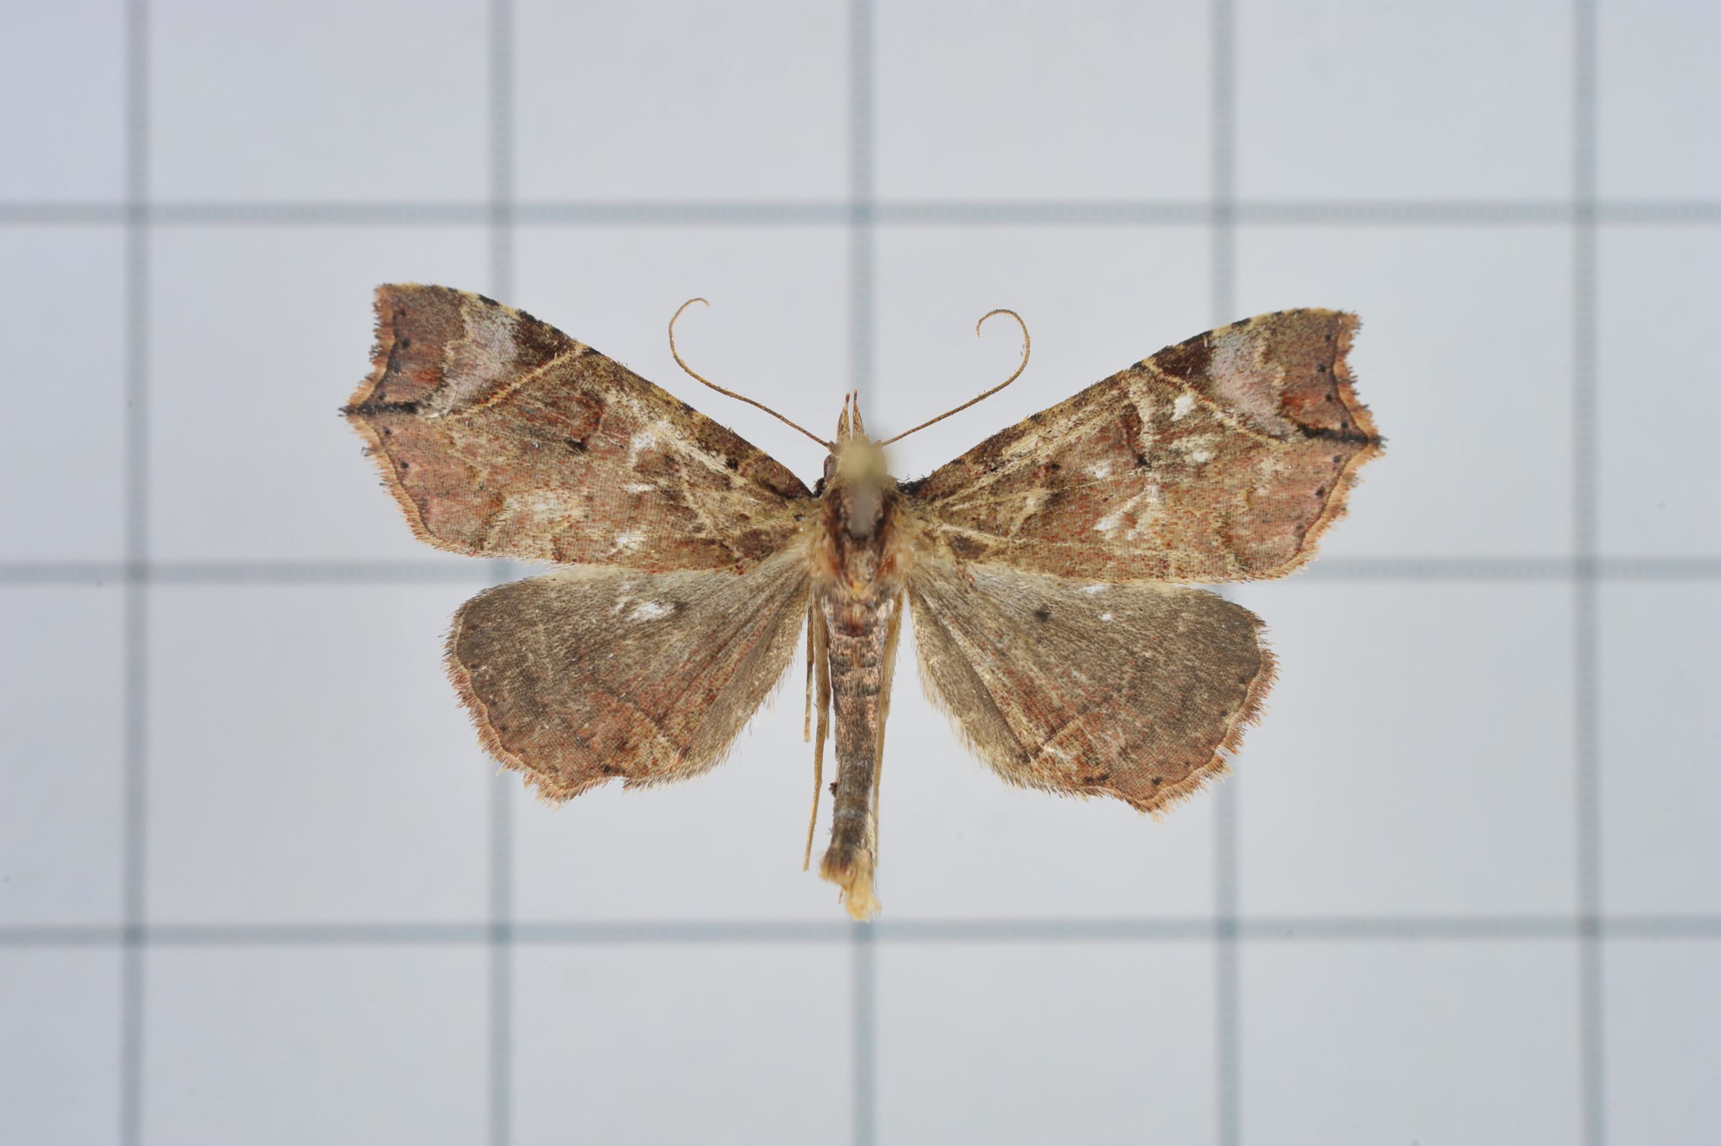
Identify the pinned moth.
Parolulis renalis
